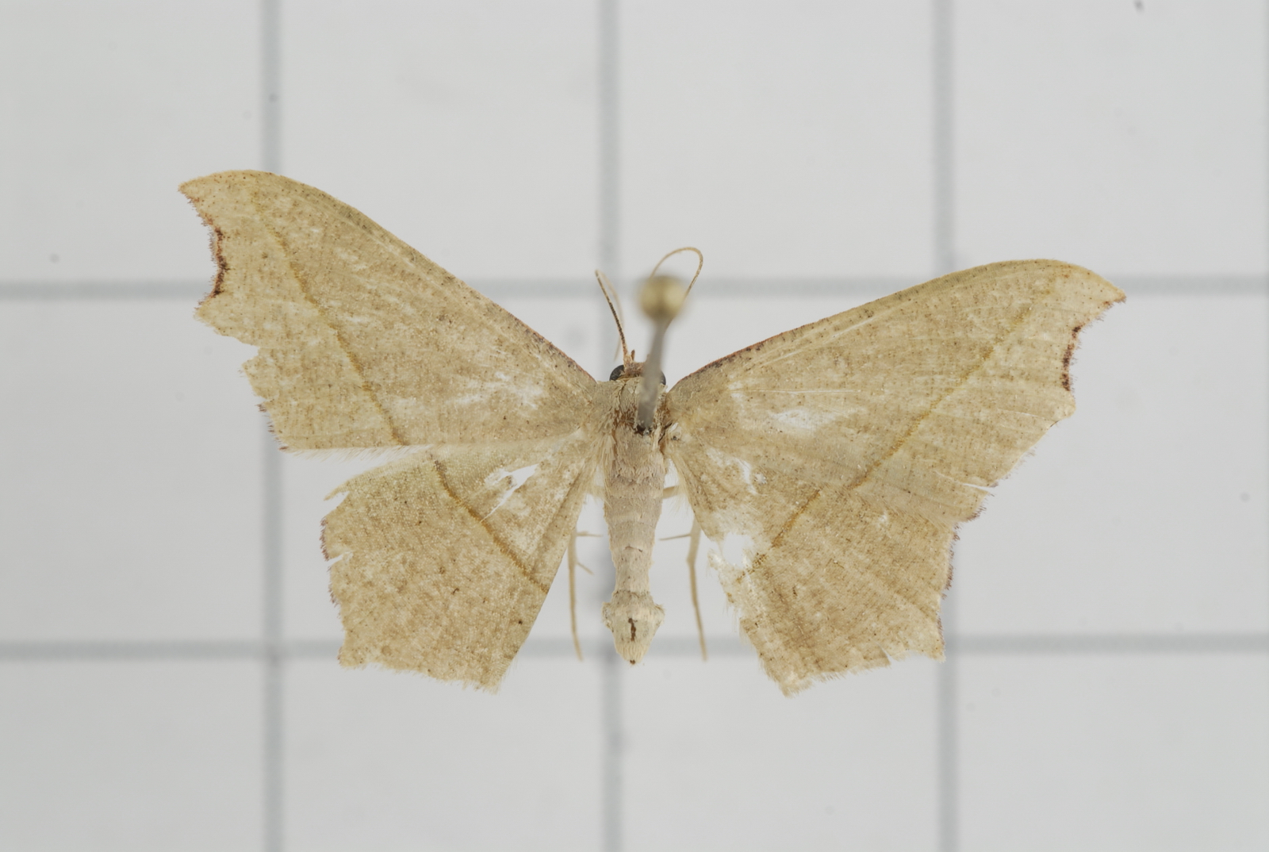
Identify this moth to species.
Traminda aventiaria
